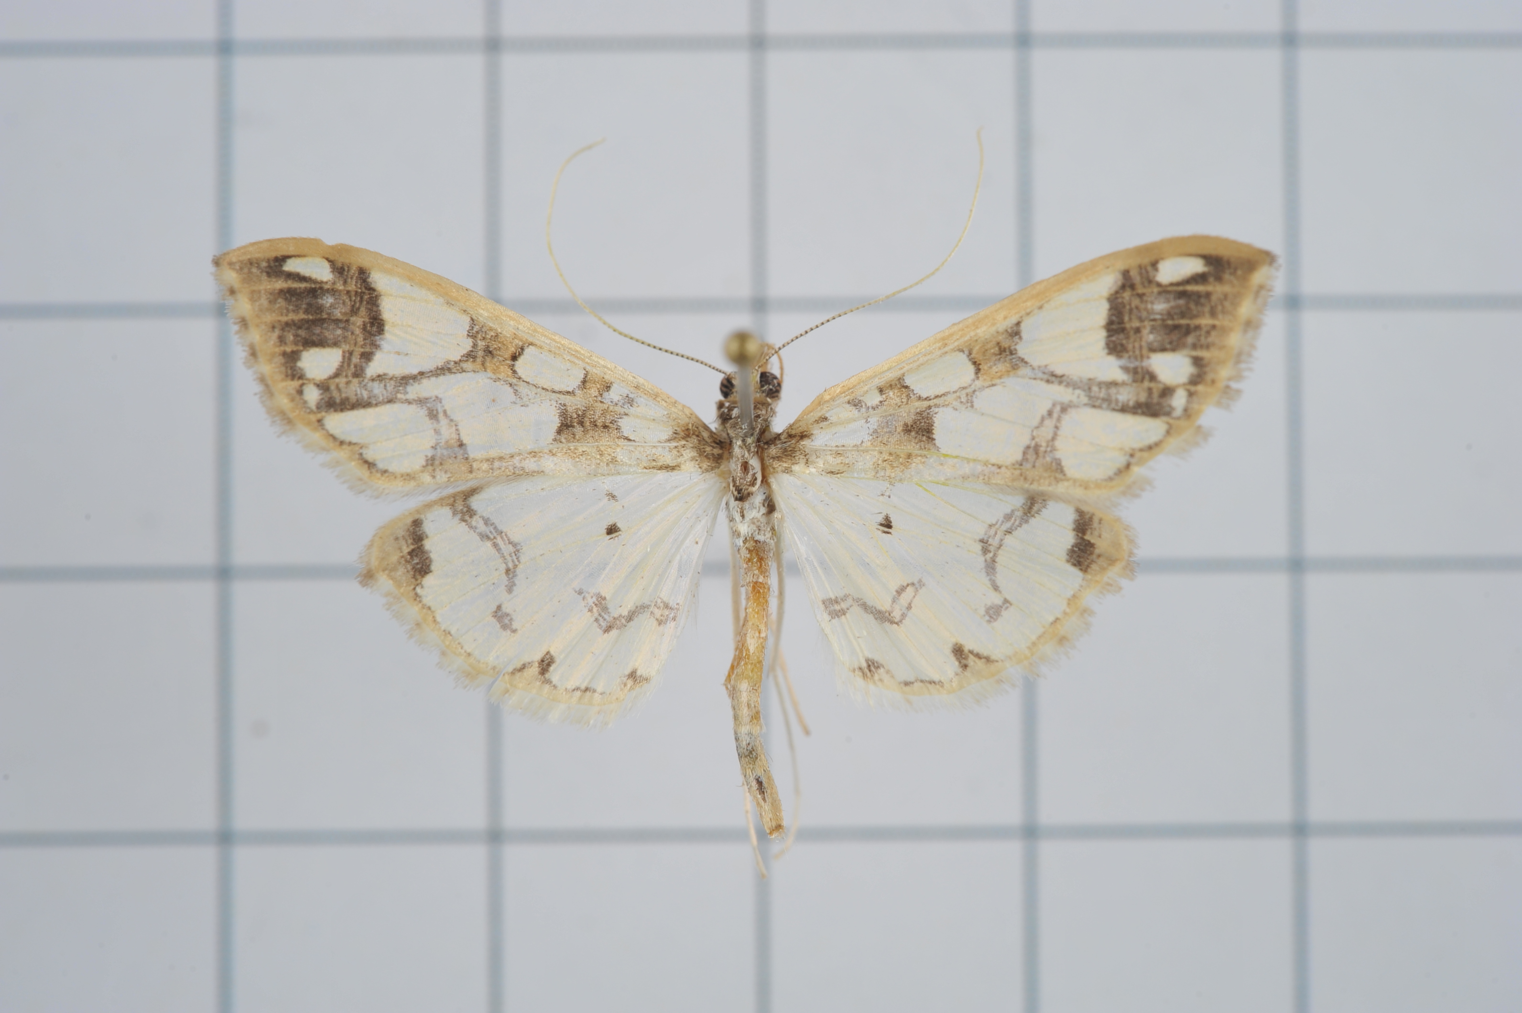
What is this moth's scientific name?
Polythlipta divaricata
